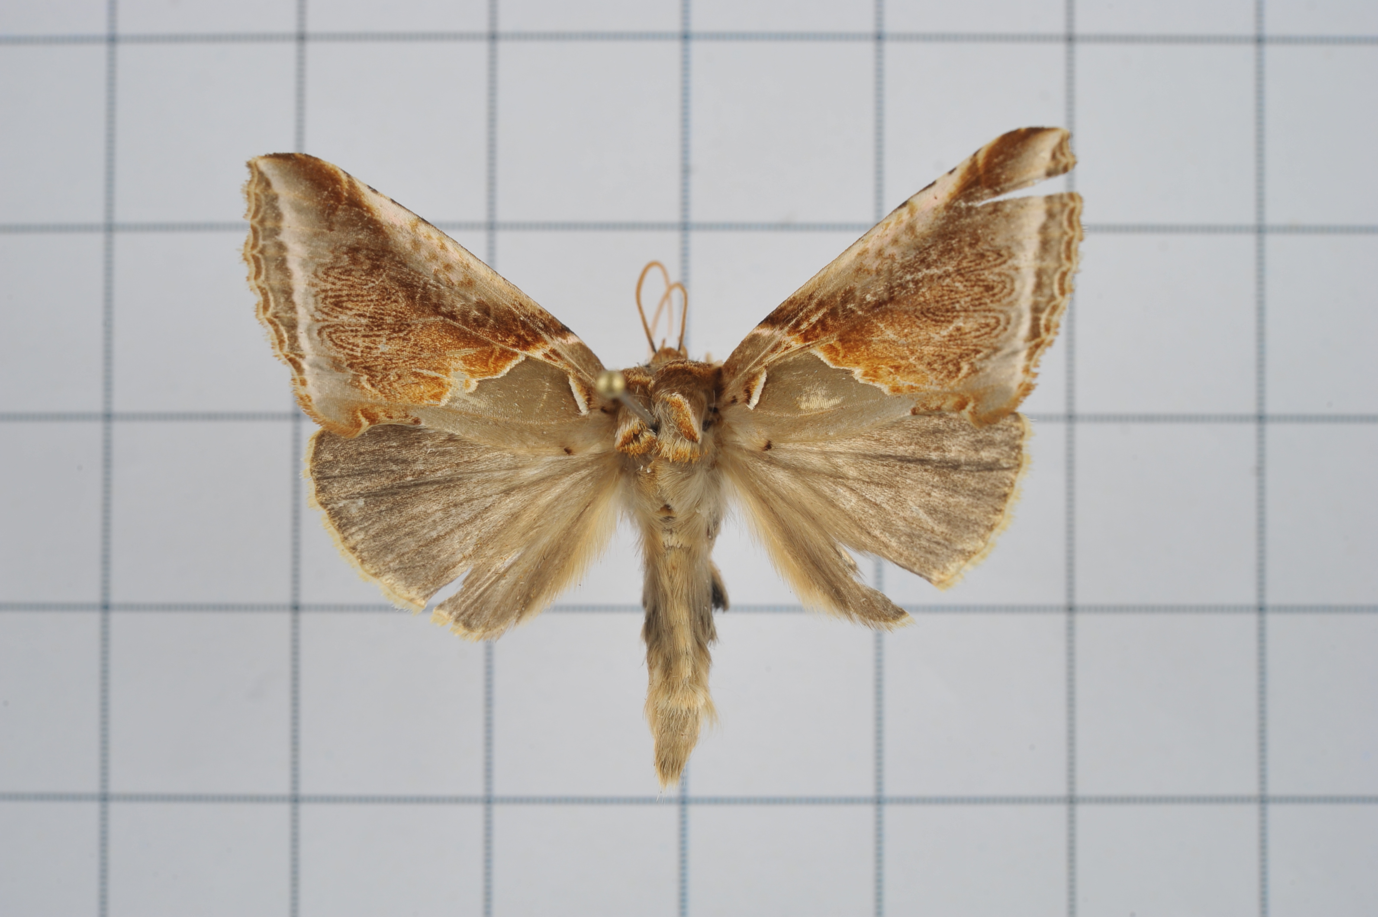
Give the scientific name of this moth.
Habrosyne indica formosana
